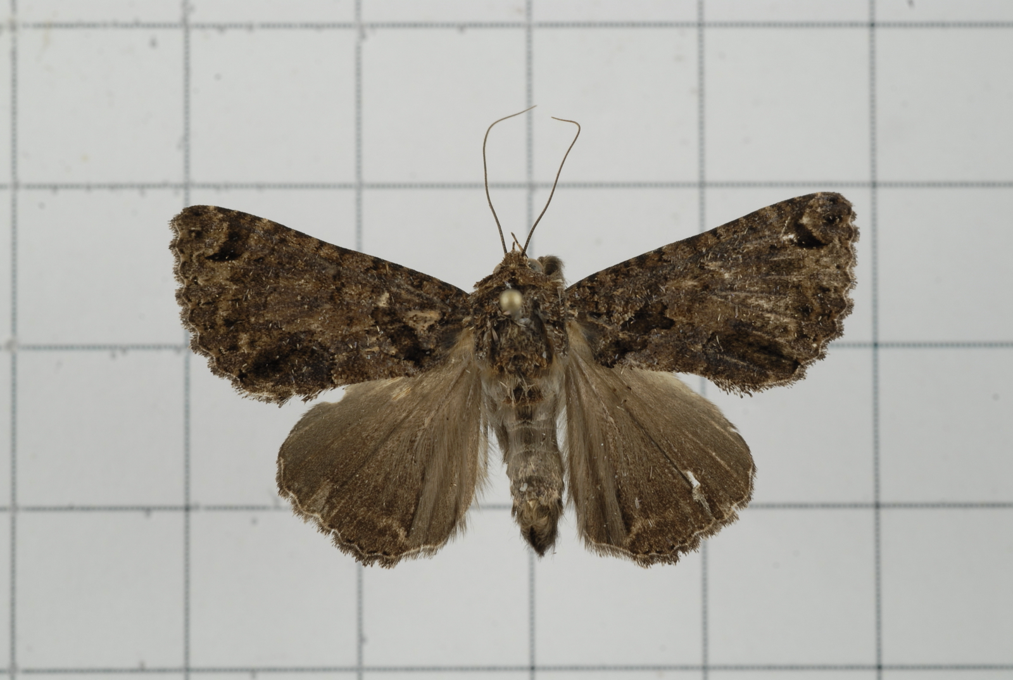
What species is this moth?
Erygia apicalis
